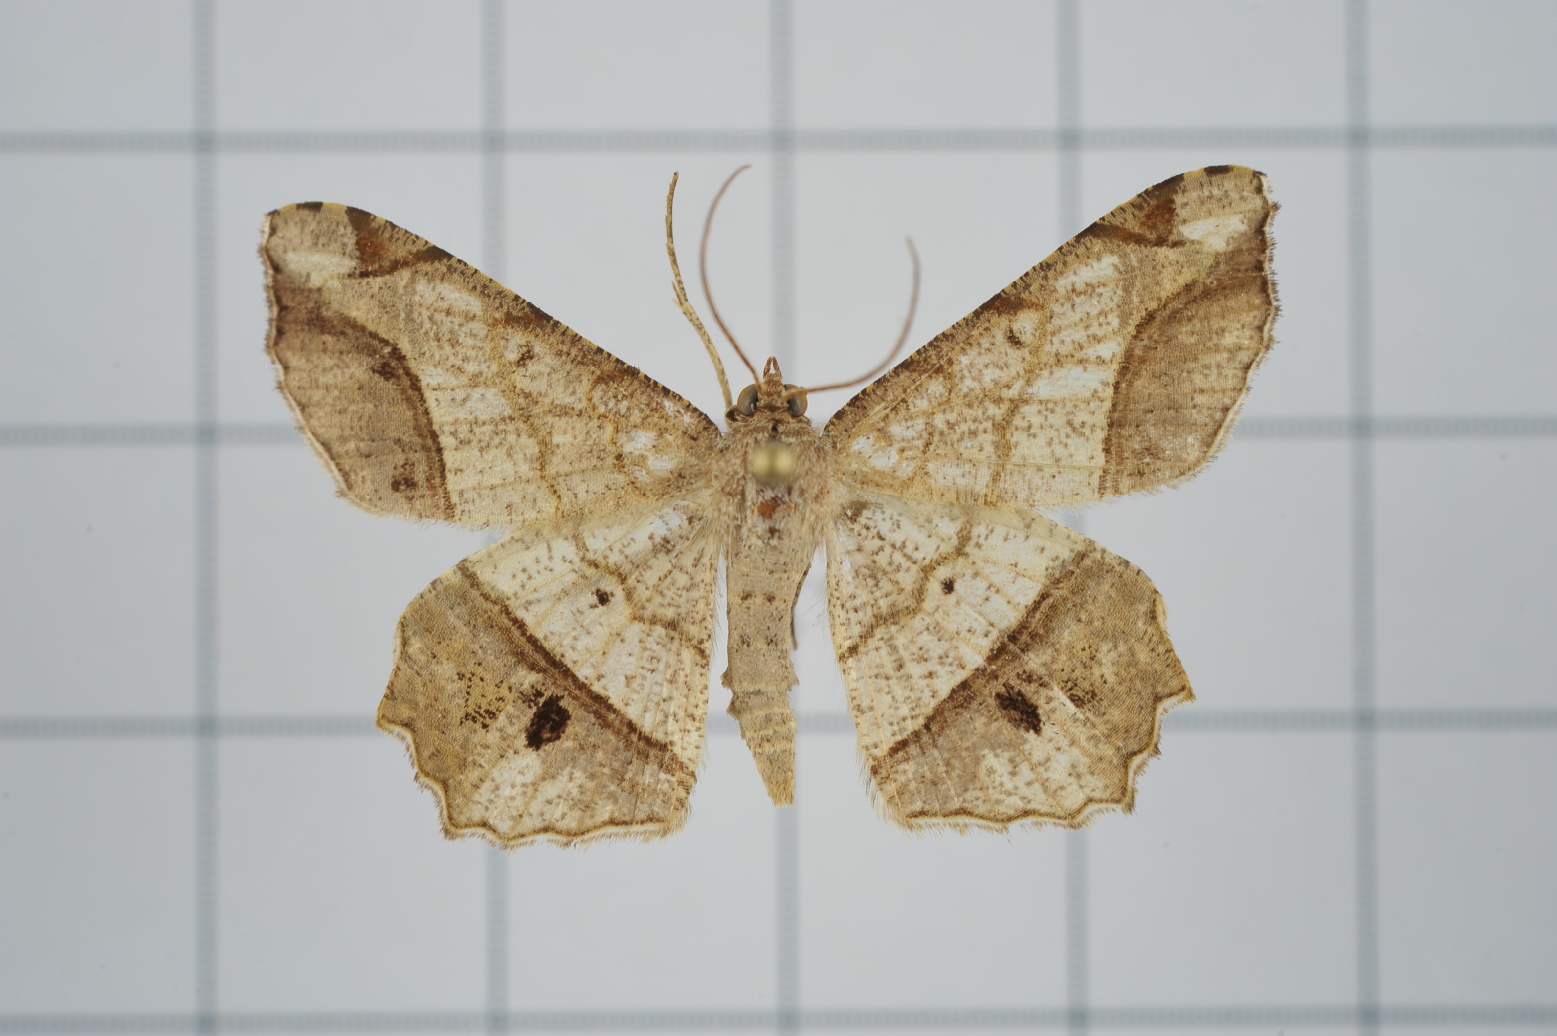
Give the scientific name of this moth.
Chiasmia intermediaria
